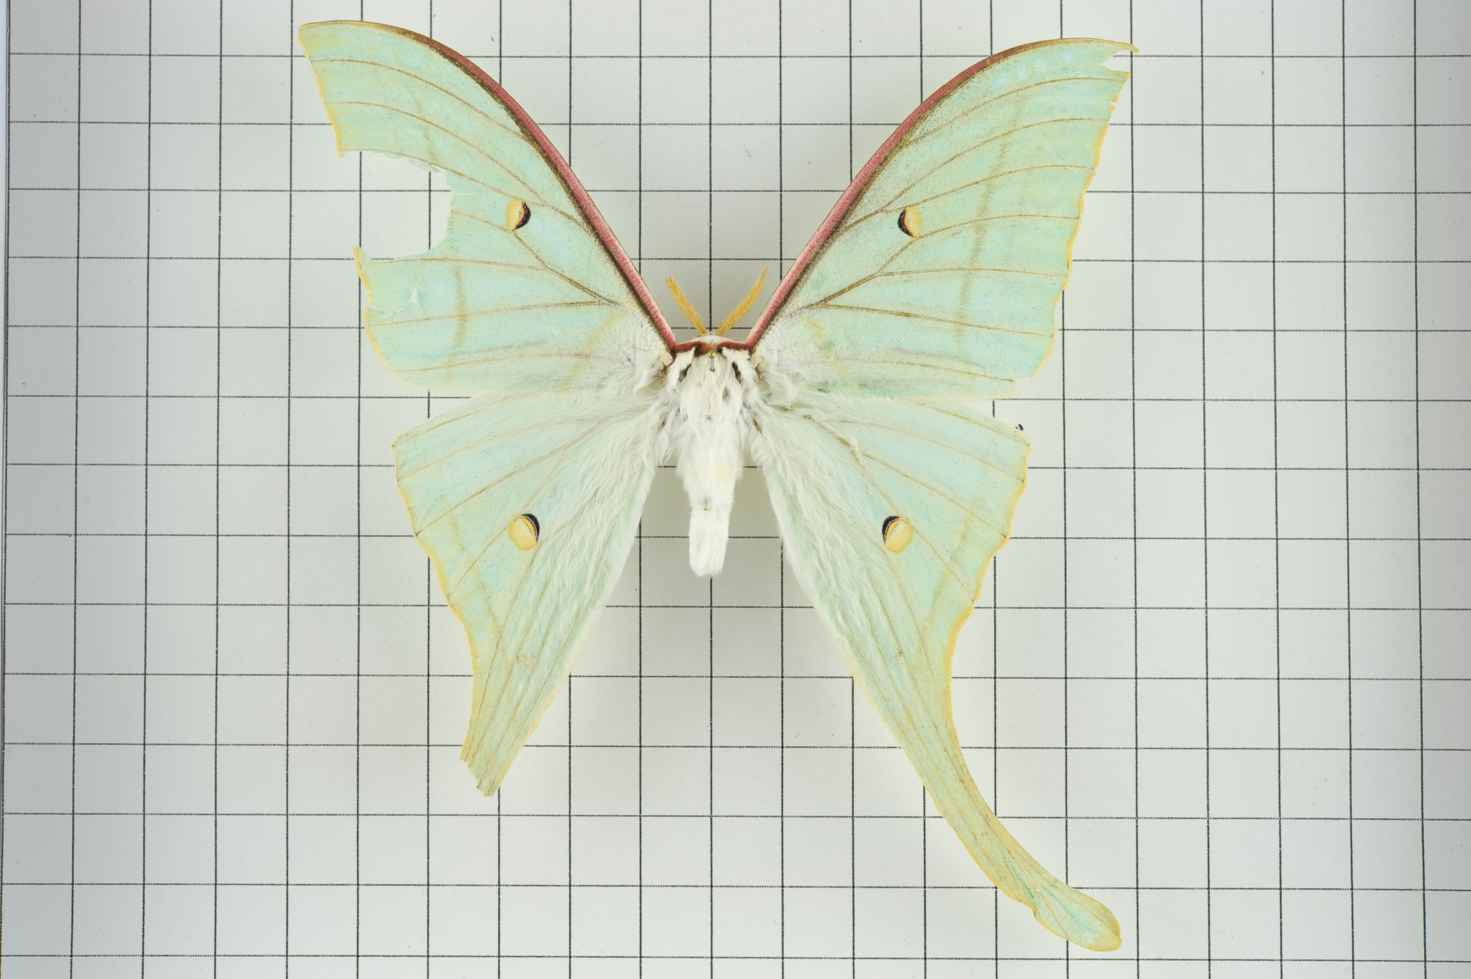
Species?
Actias ningpoana ningtaiwana
